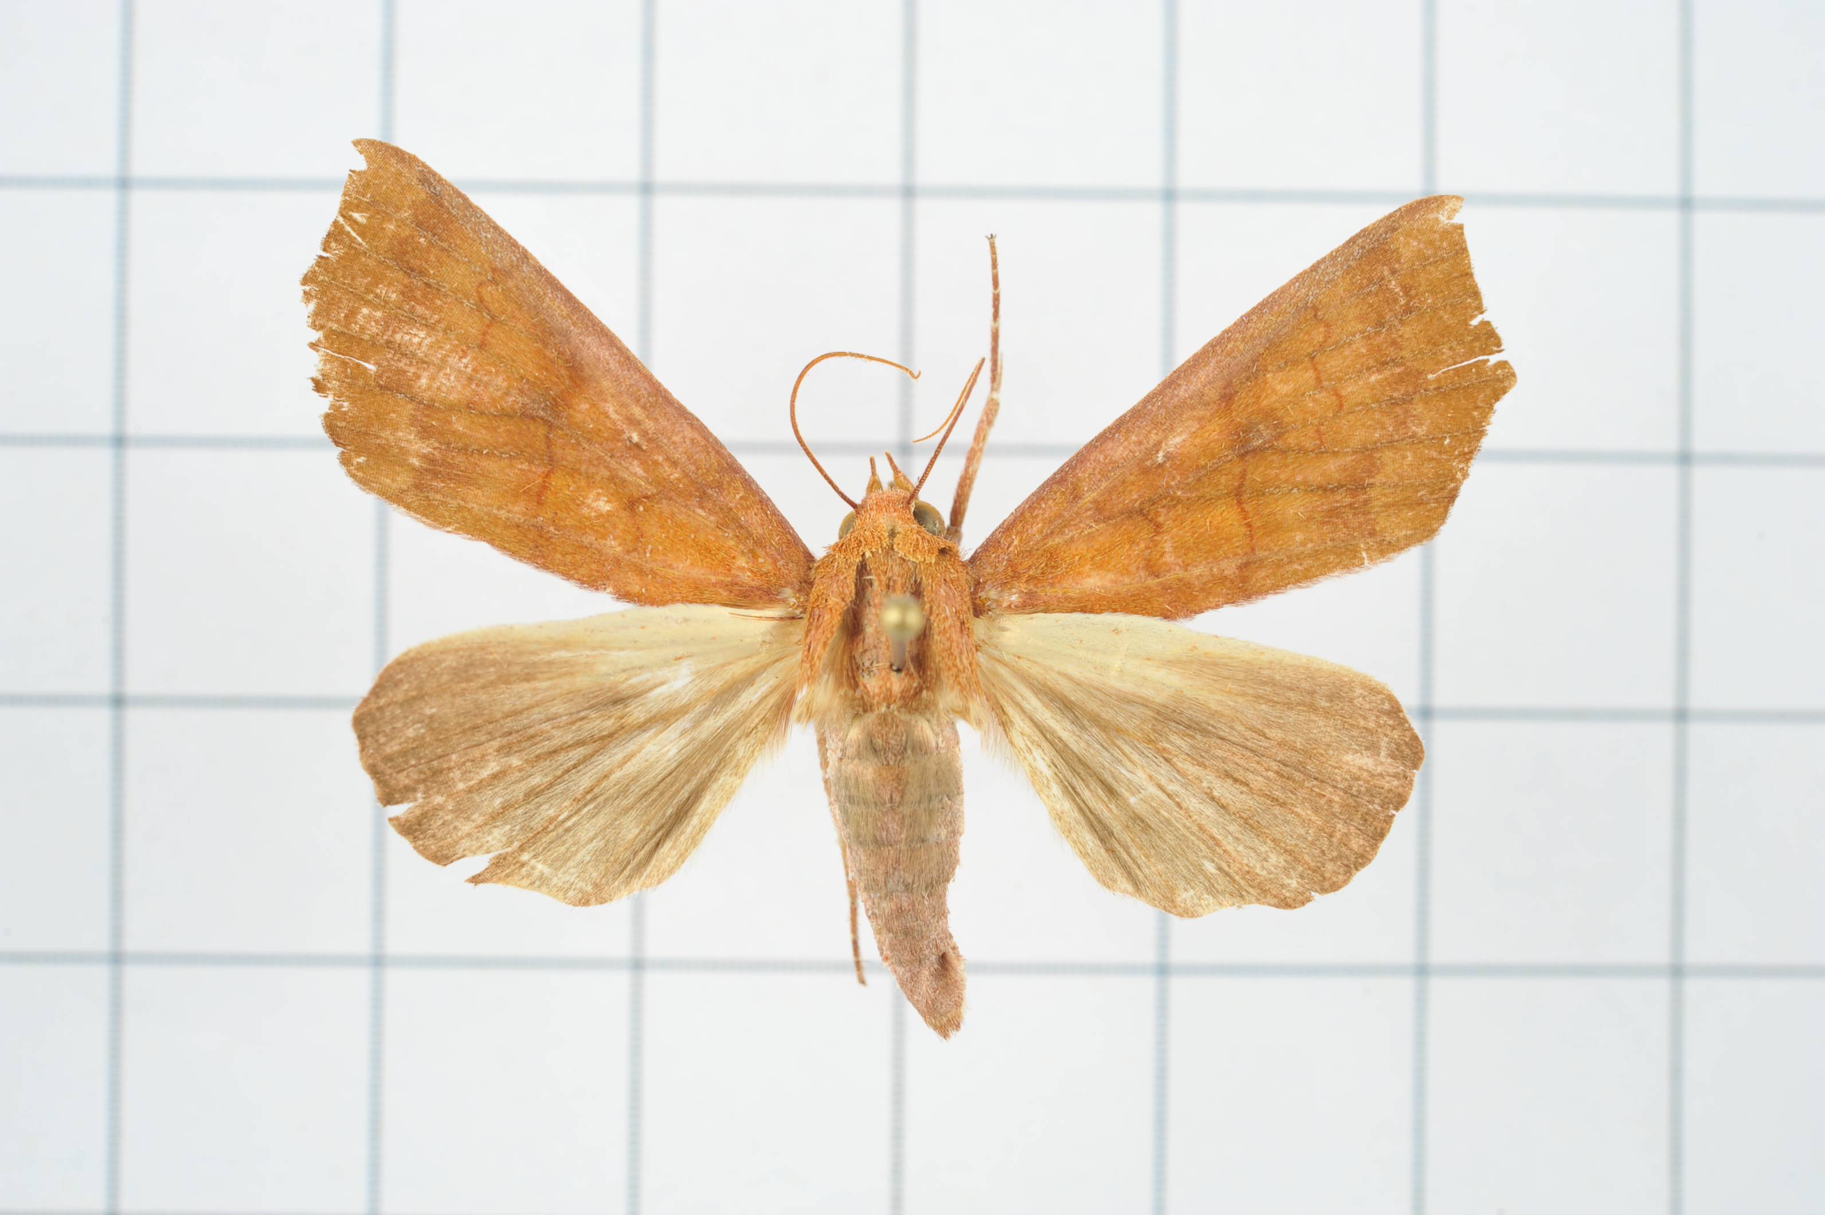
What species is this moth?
Rusicada fulvida
